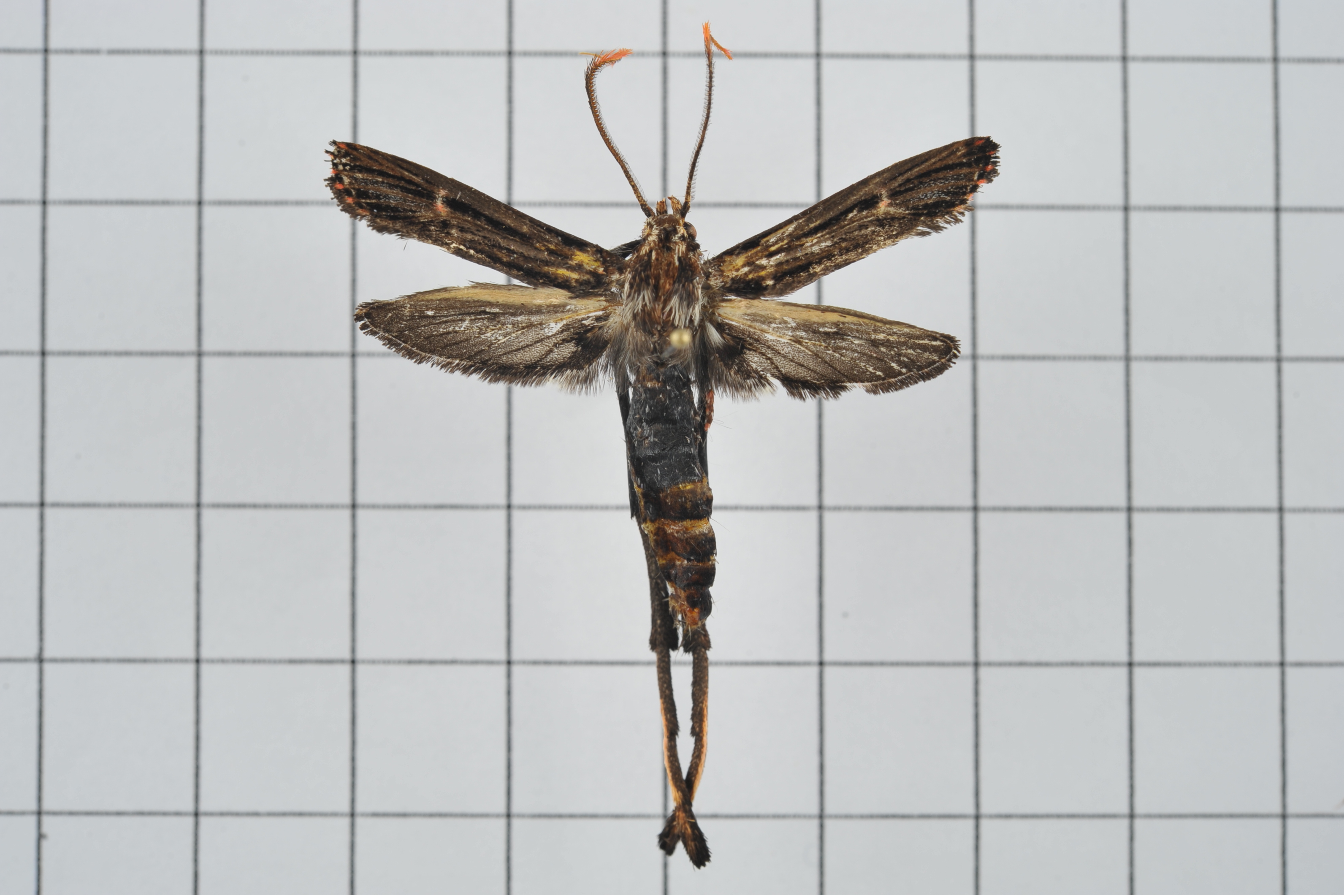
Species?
Ashinaga longimana
